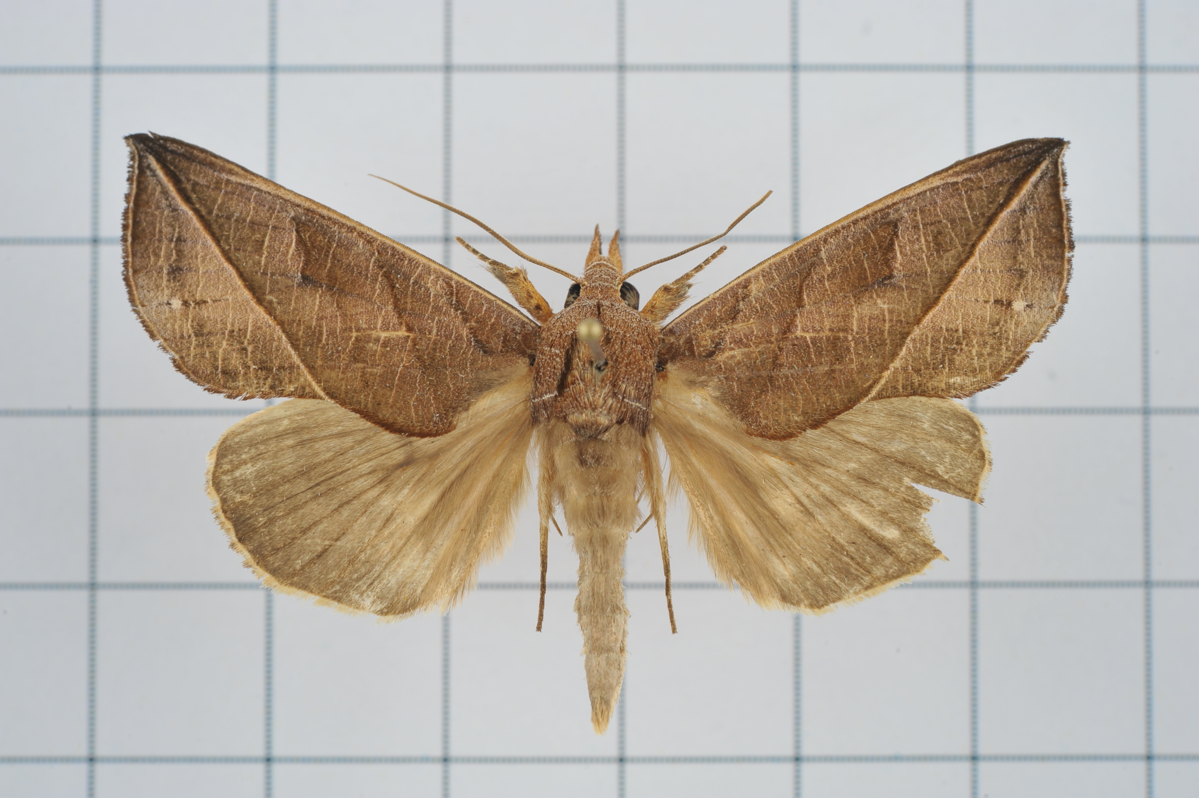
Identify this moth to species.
Calyptra orthograpta
